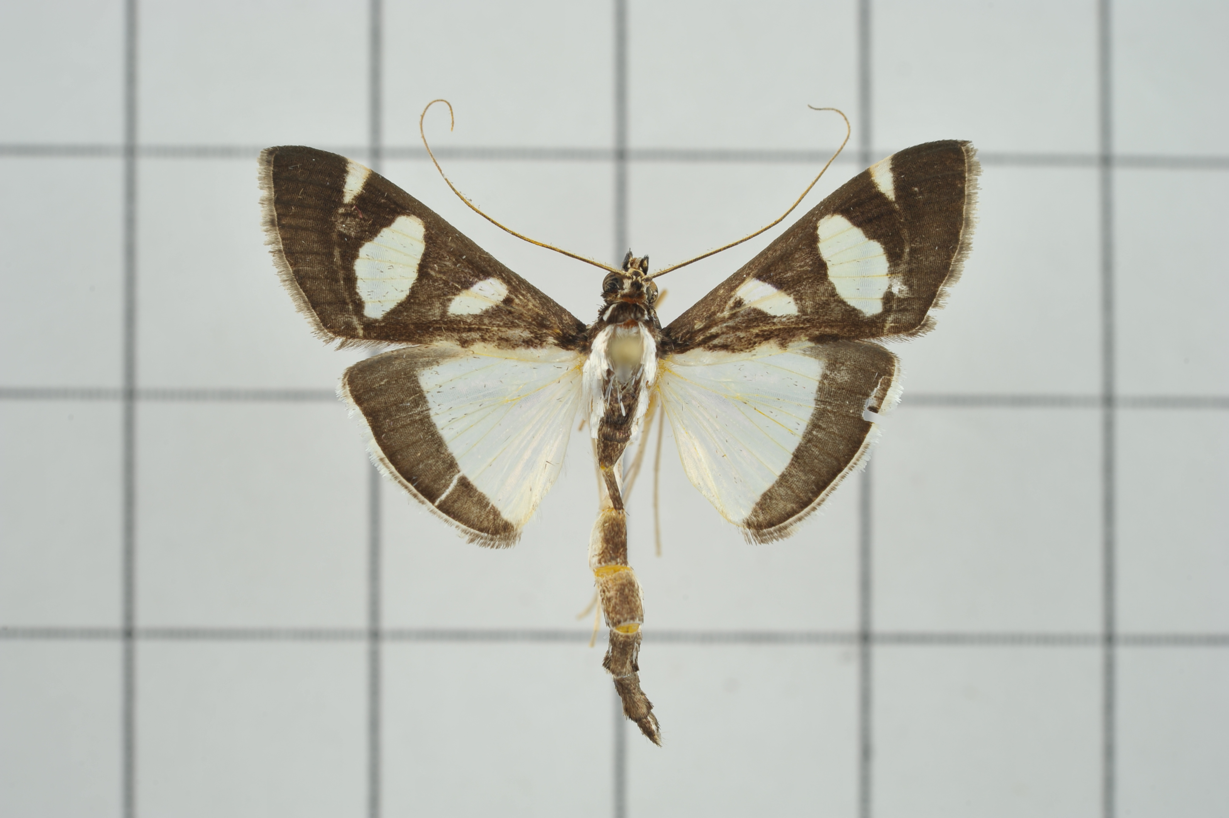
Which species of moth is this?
Glyphodes actorionalis
